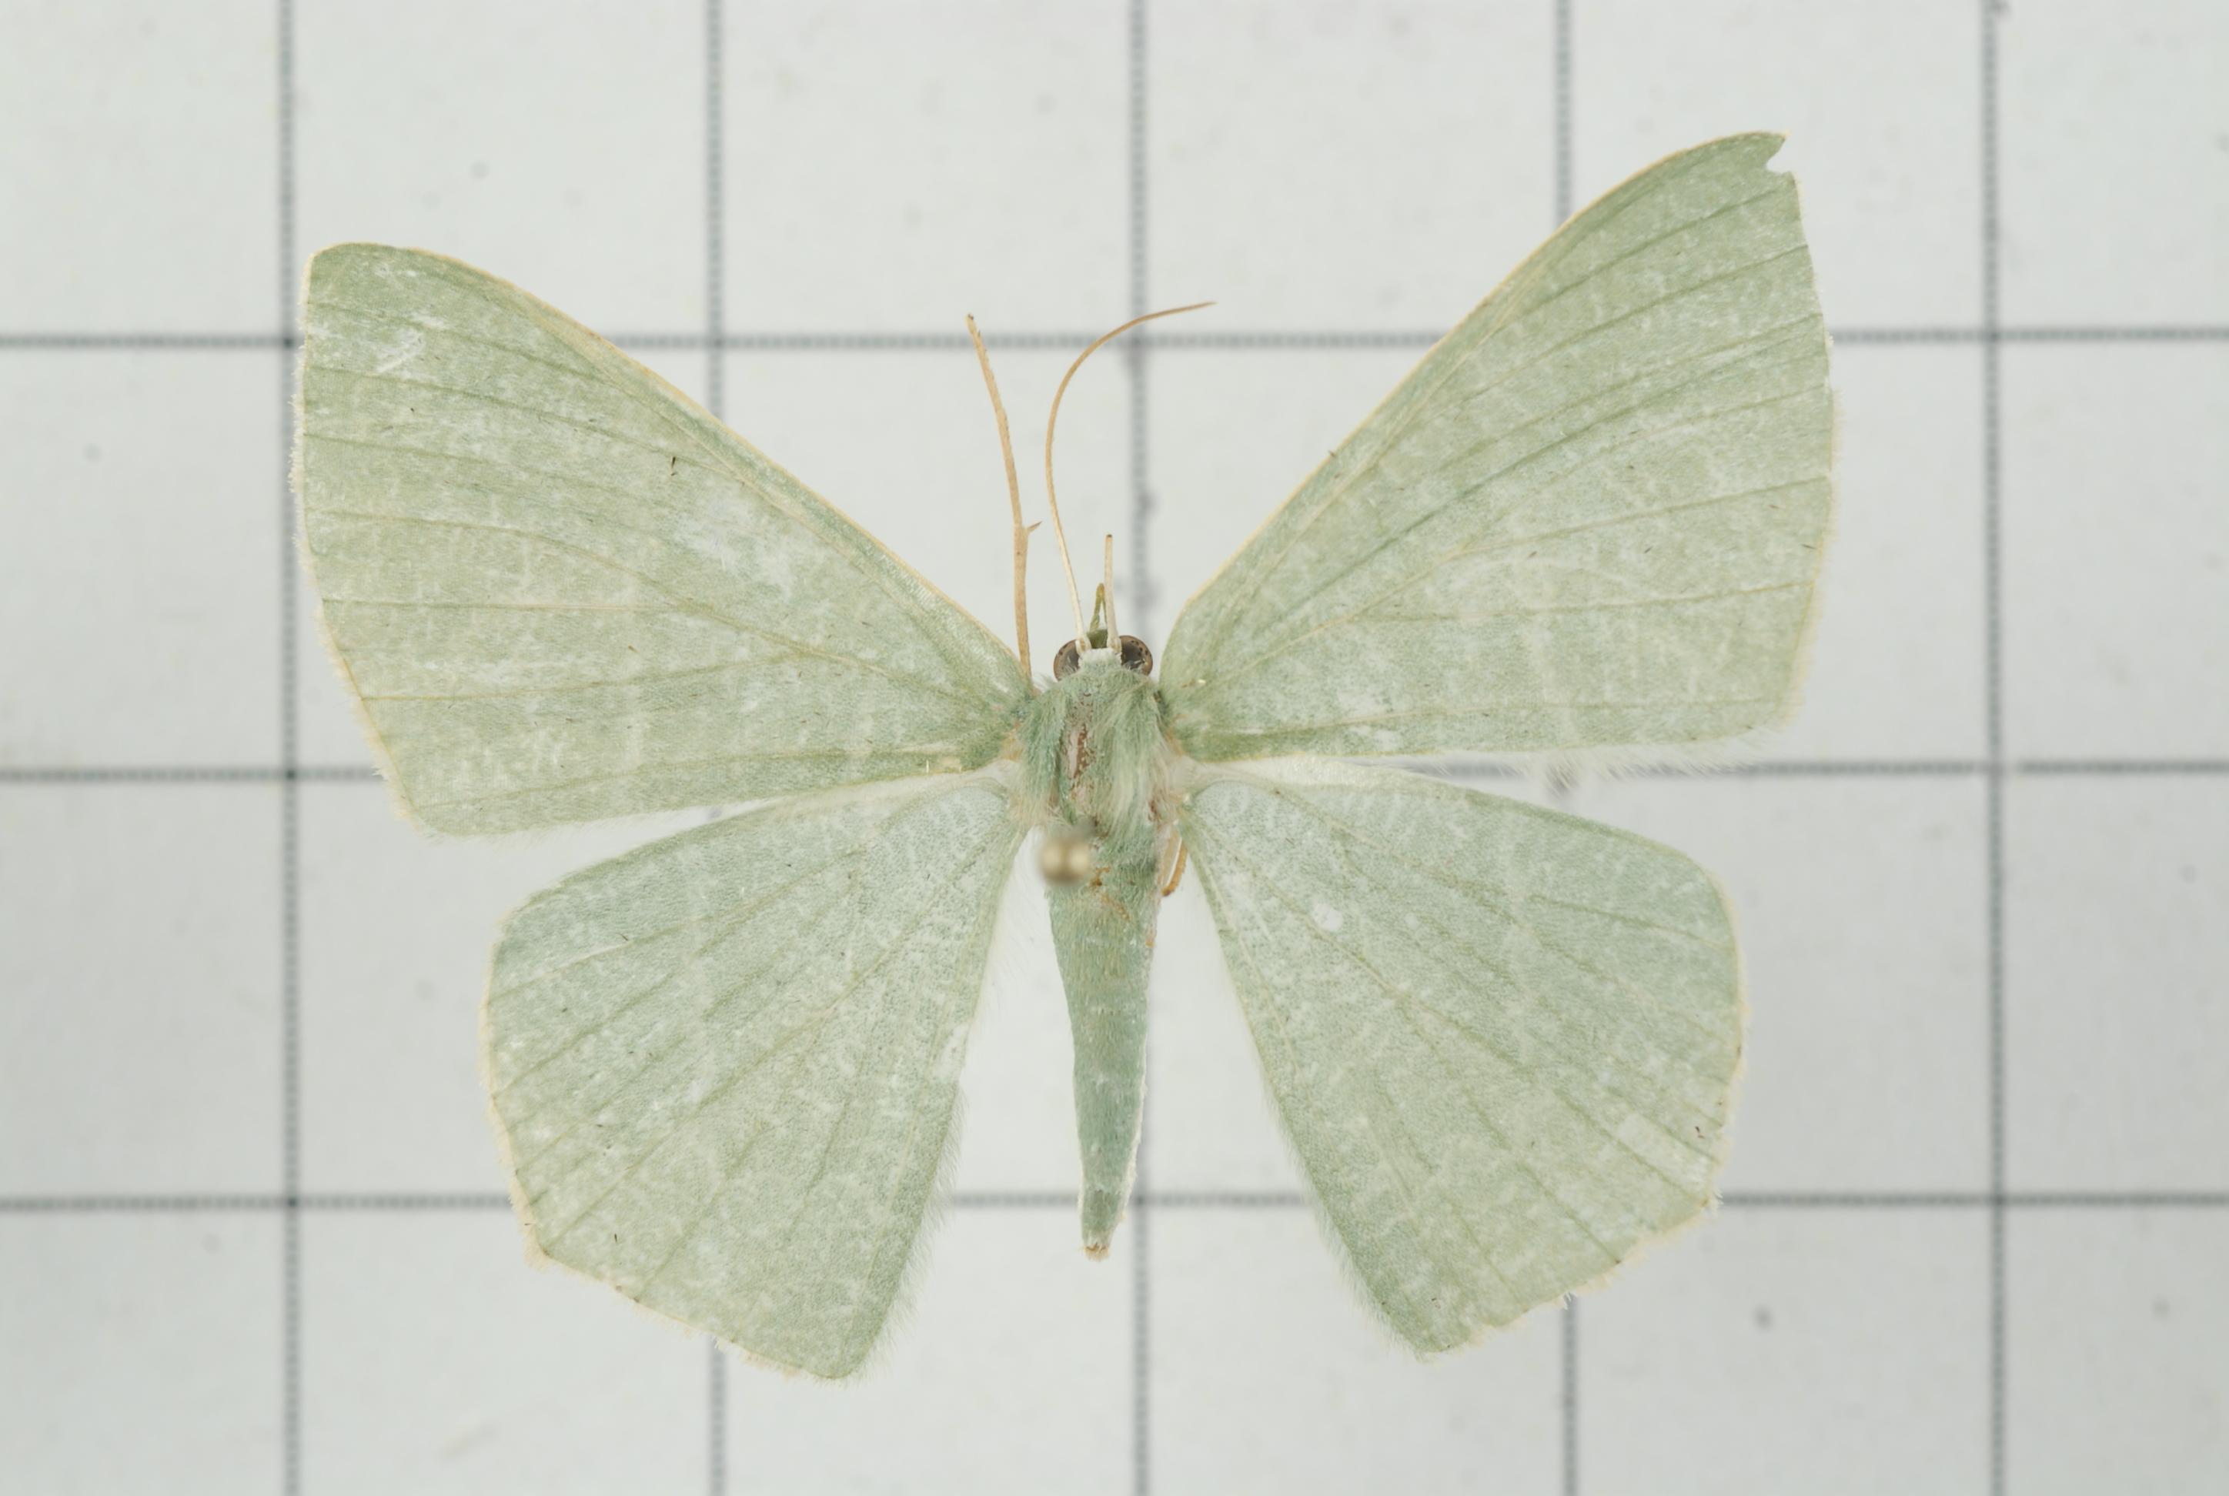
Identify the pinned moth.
Pelagodes subquadraria
